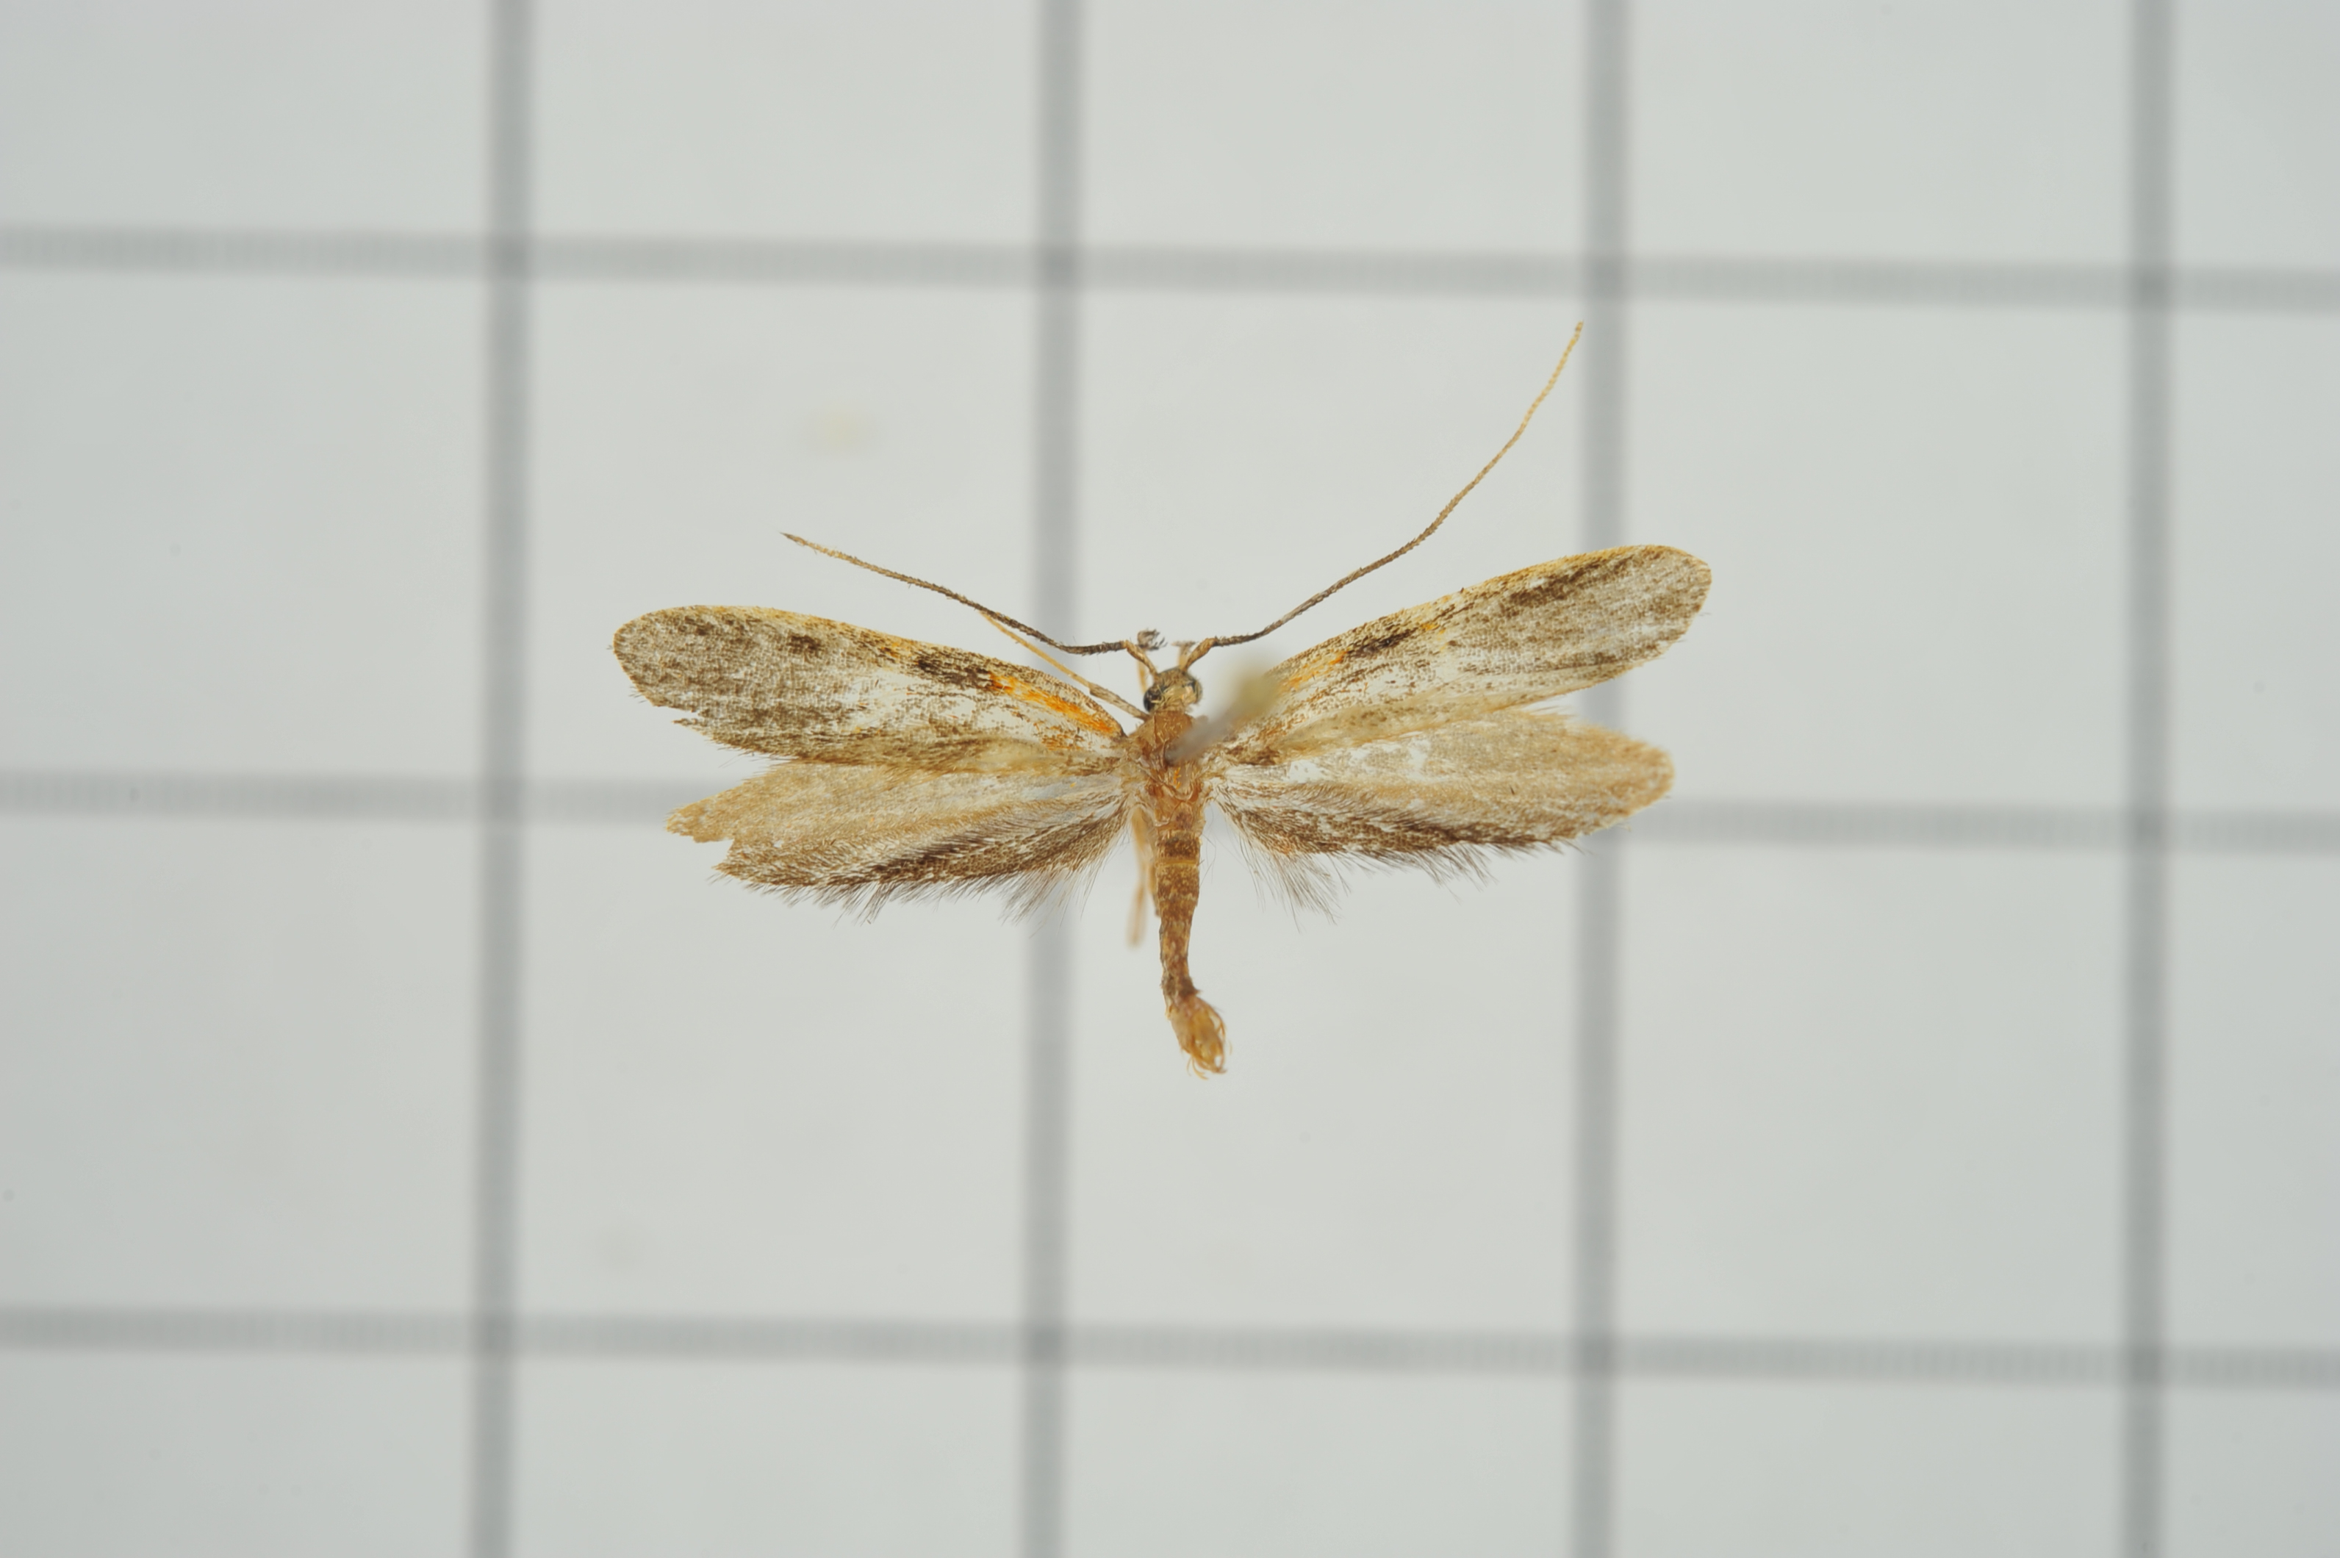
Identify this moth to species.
Tisis mesozosta
